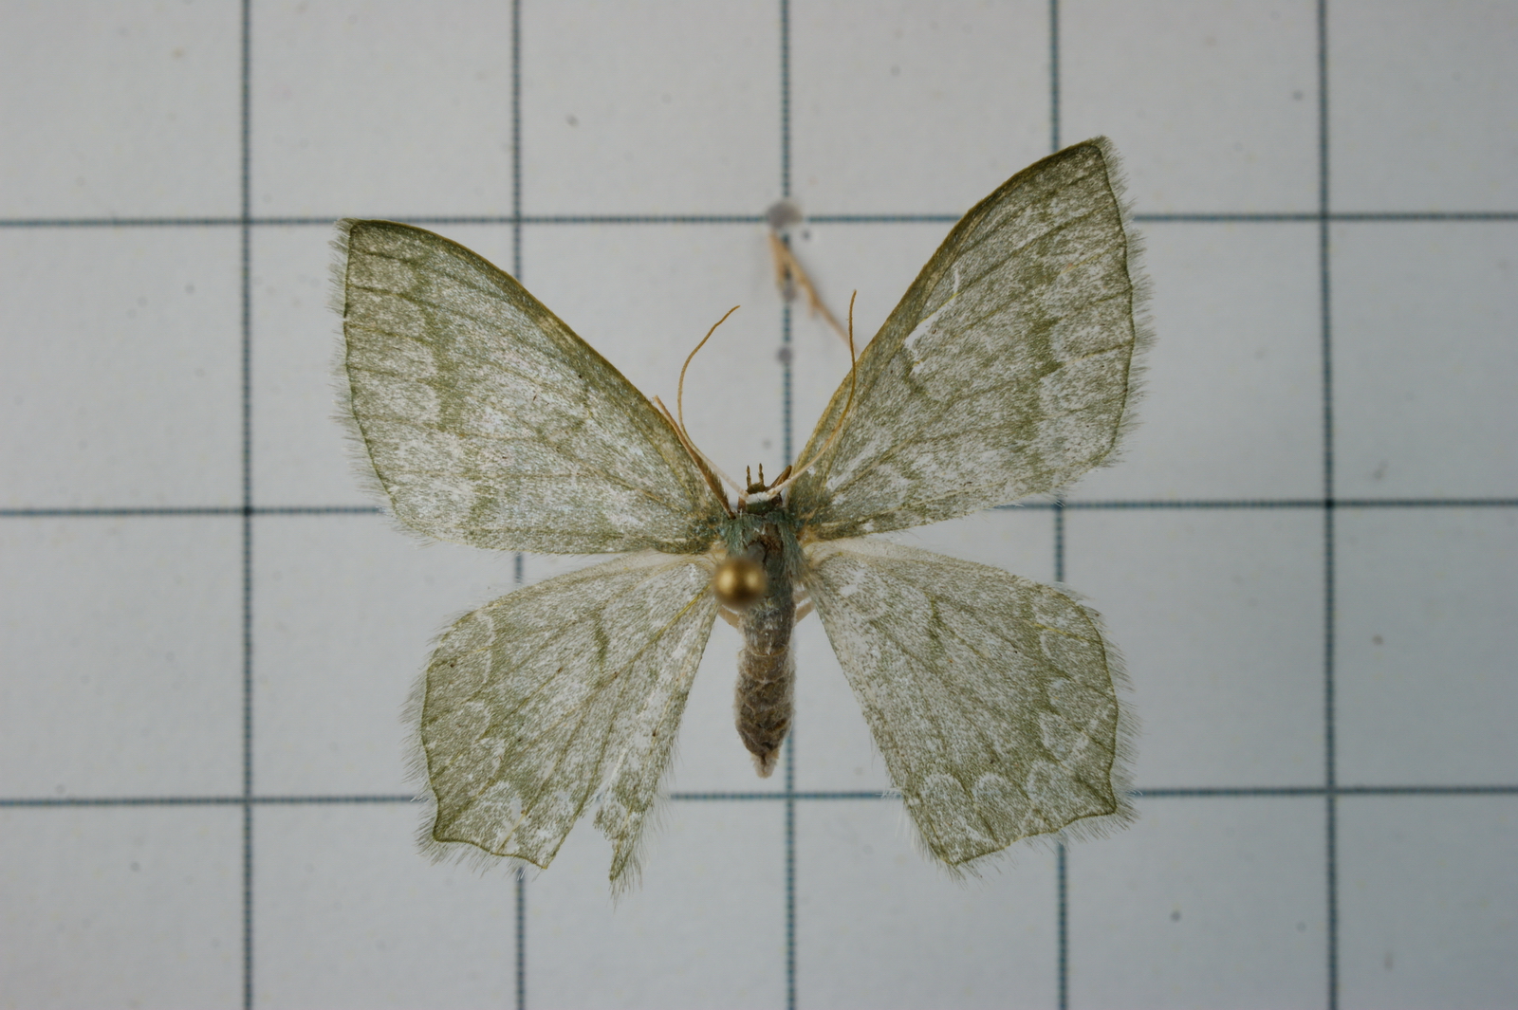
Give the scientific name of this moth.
Jodis rantaizanensis
